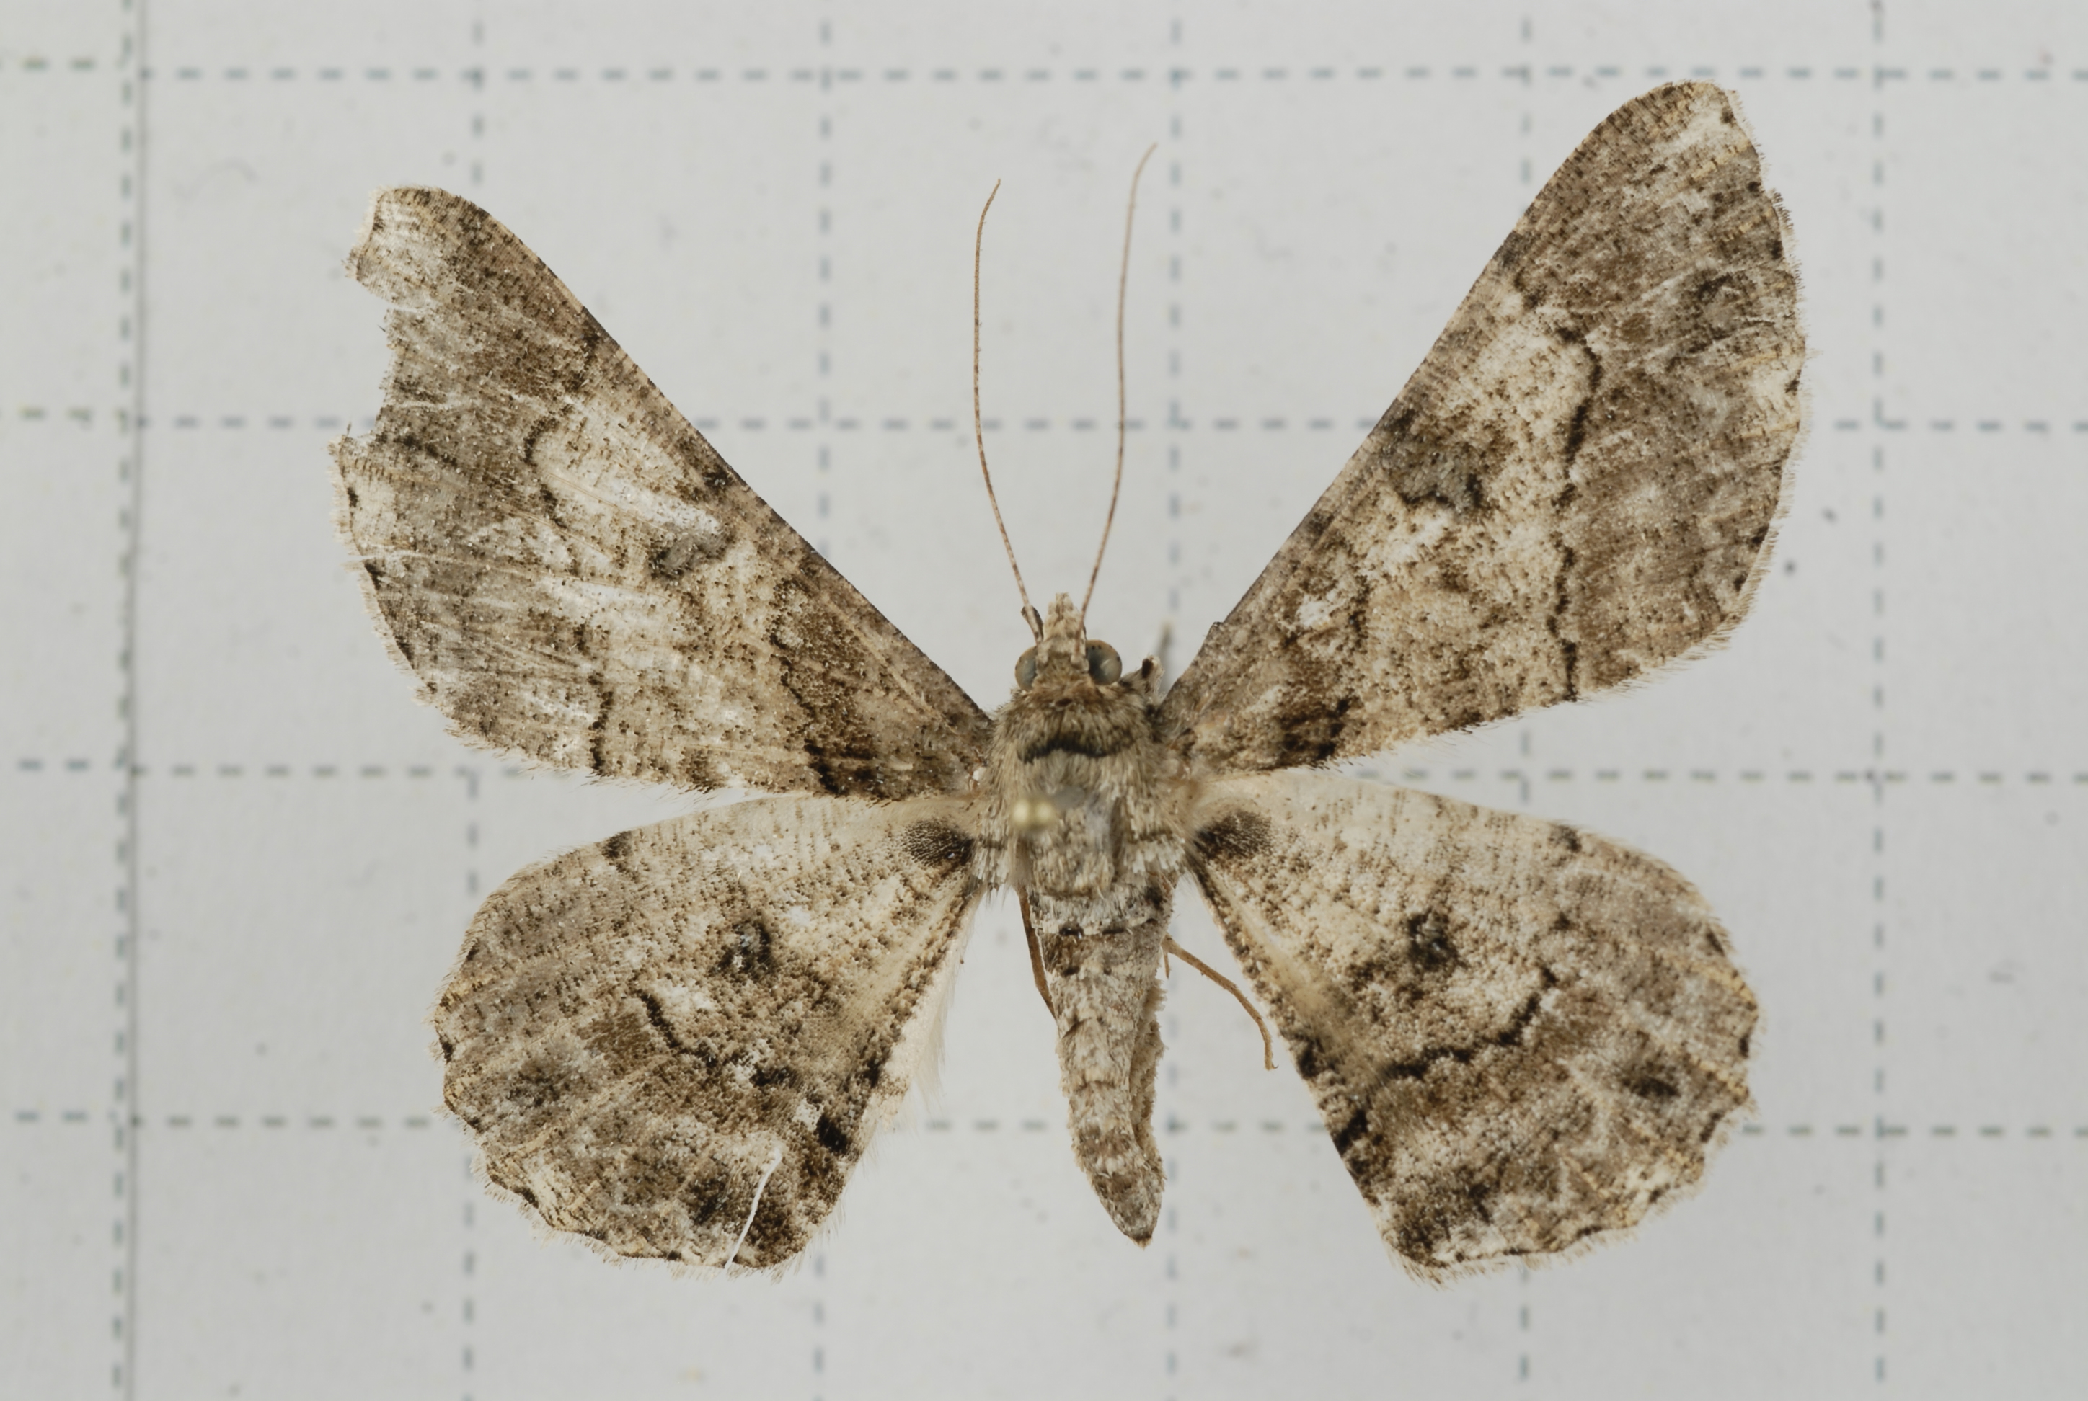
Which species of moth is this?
Cleora alienaria
